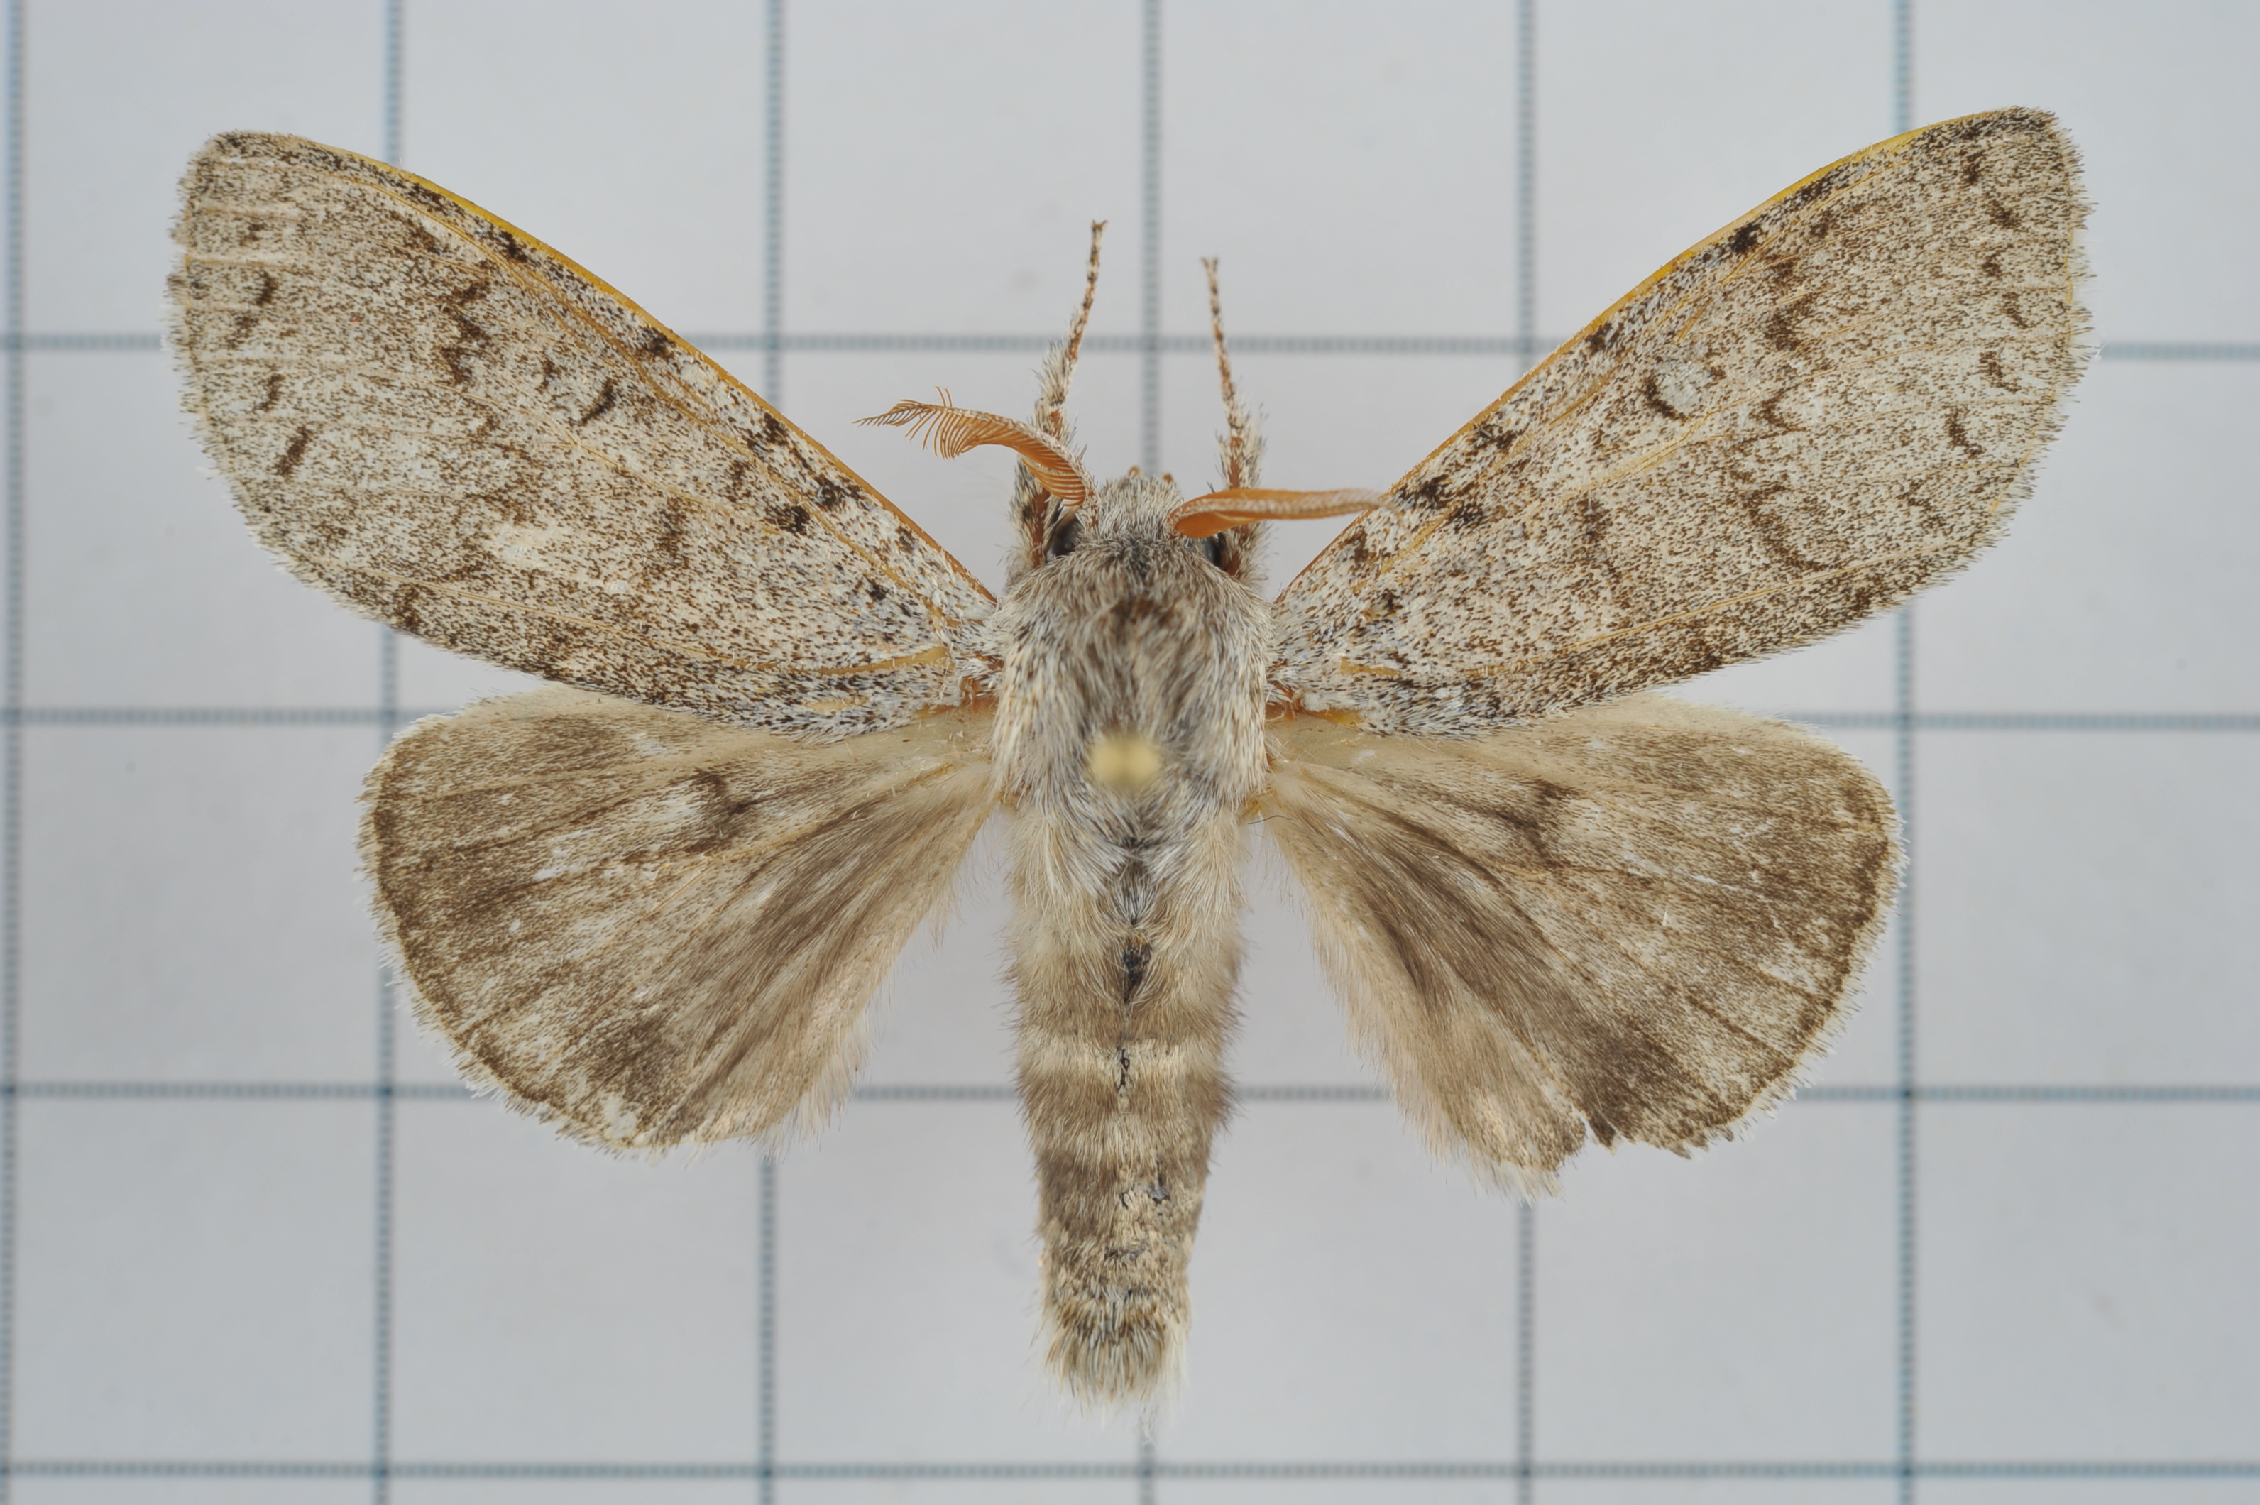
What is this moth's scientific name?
Calliteara lunulata takamukuana
